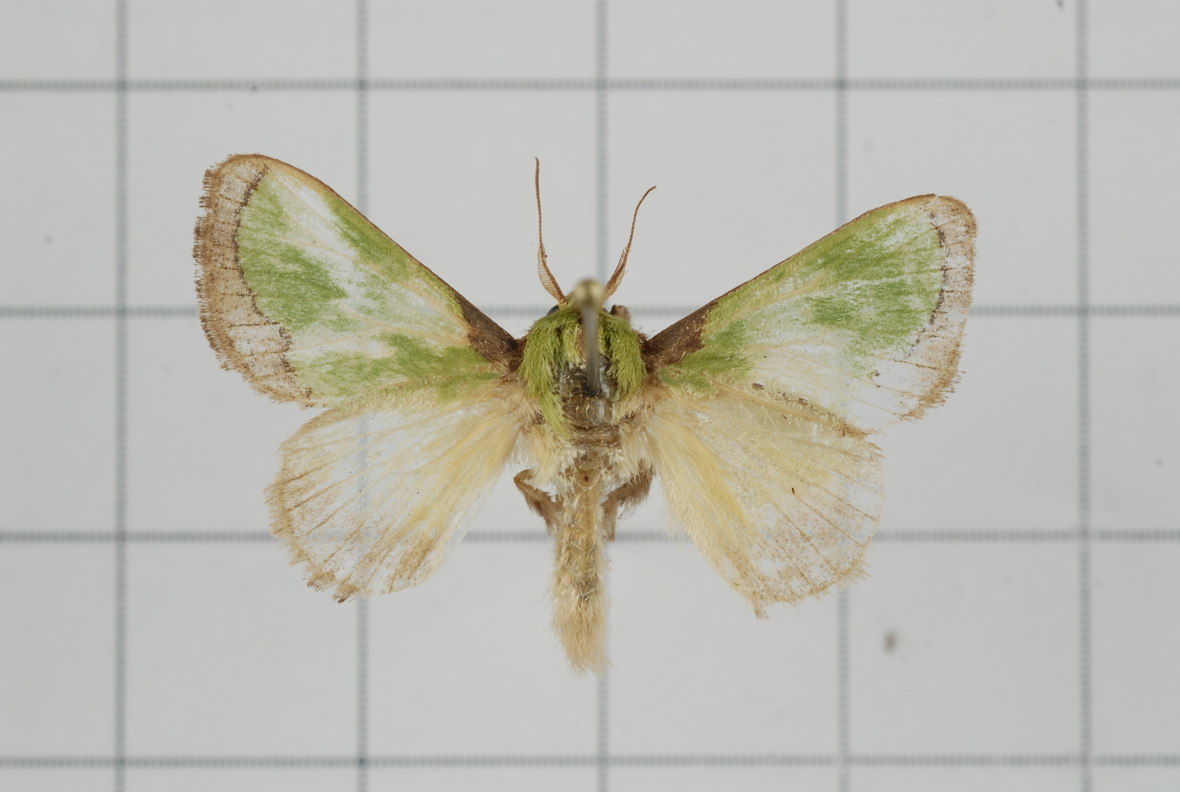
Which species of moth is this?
Parasa shirakii
